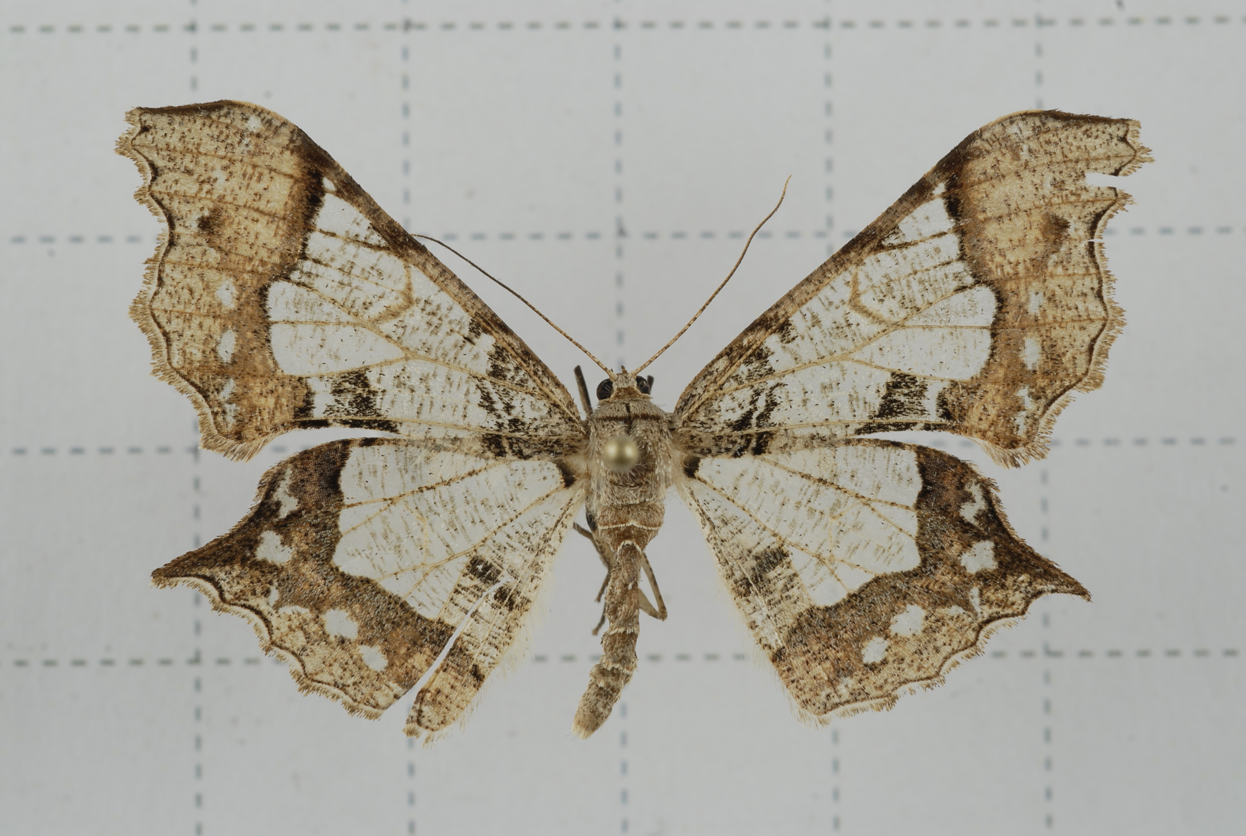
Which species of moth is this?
Krananda semihyalina
